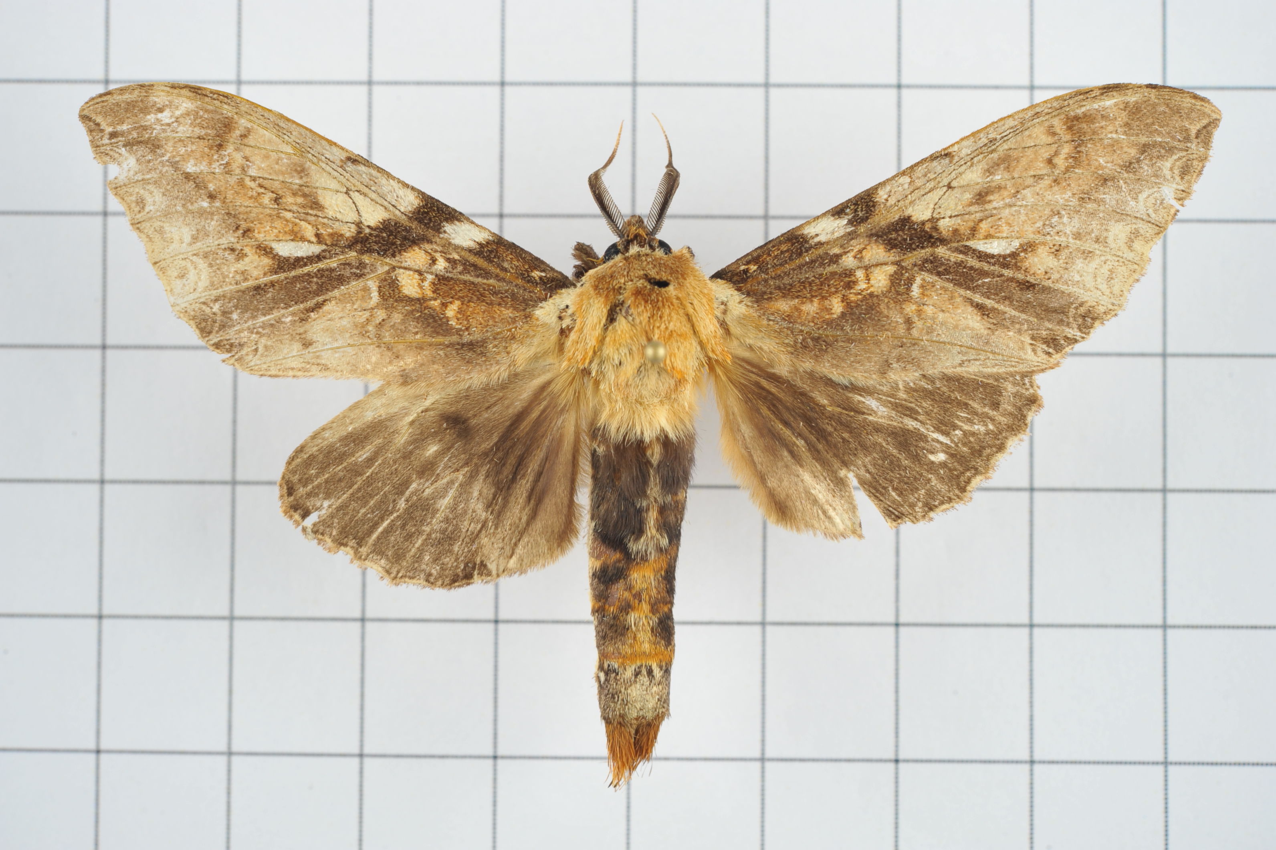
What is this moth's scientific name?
Dudusa nobilis
